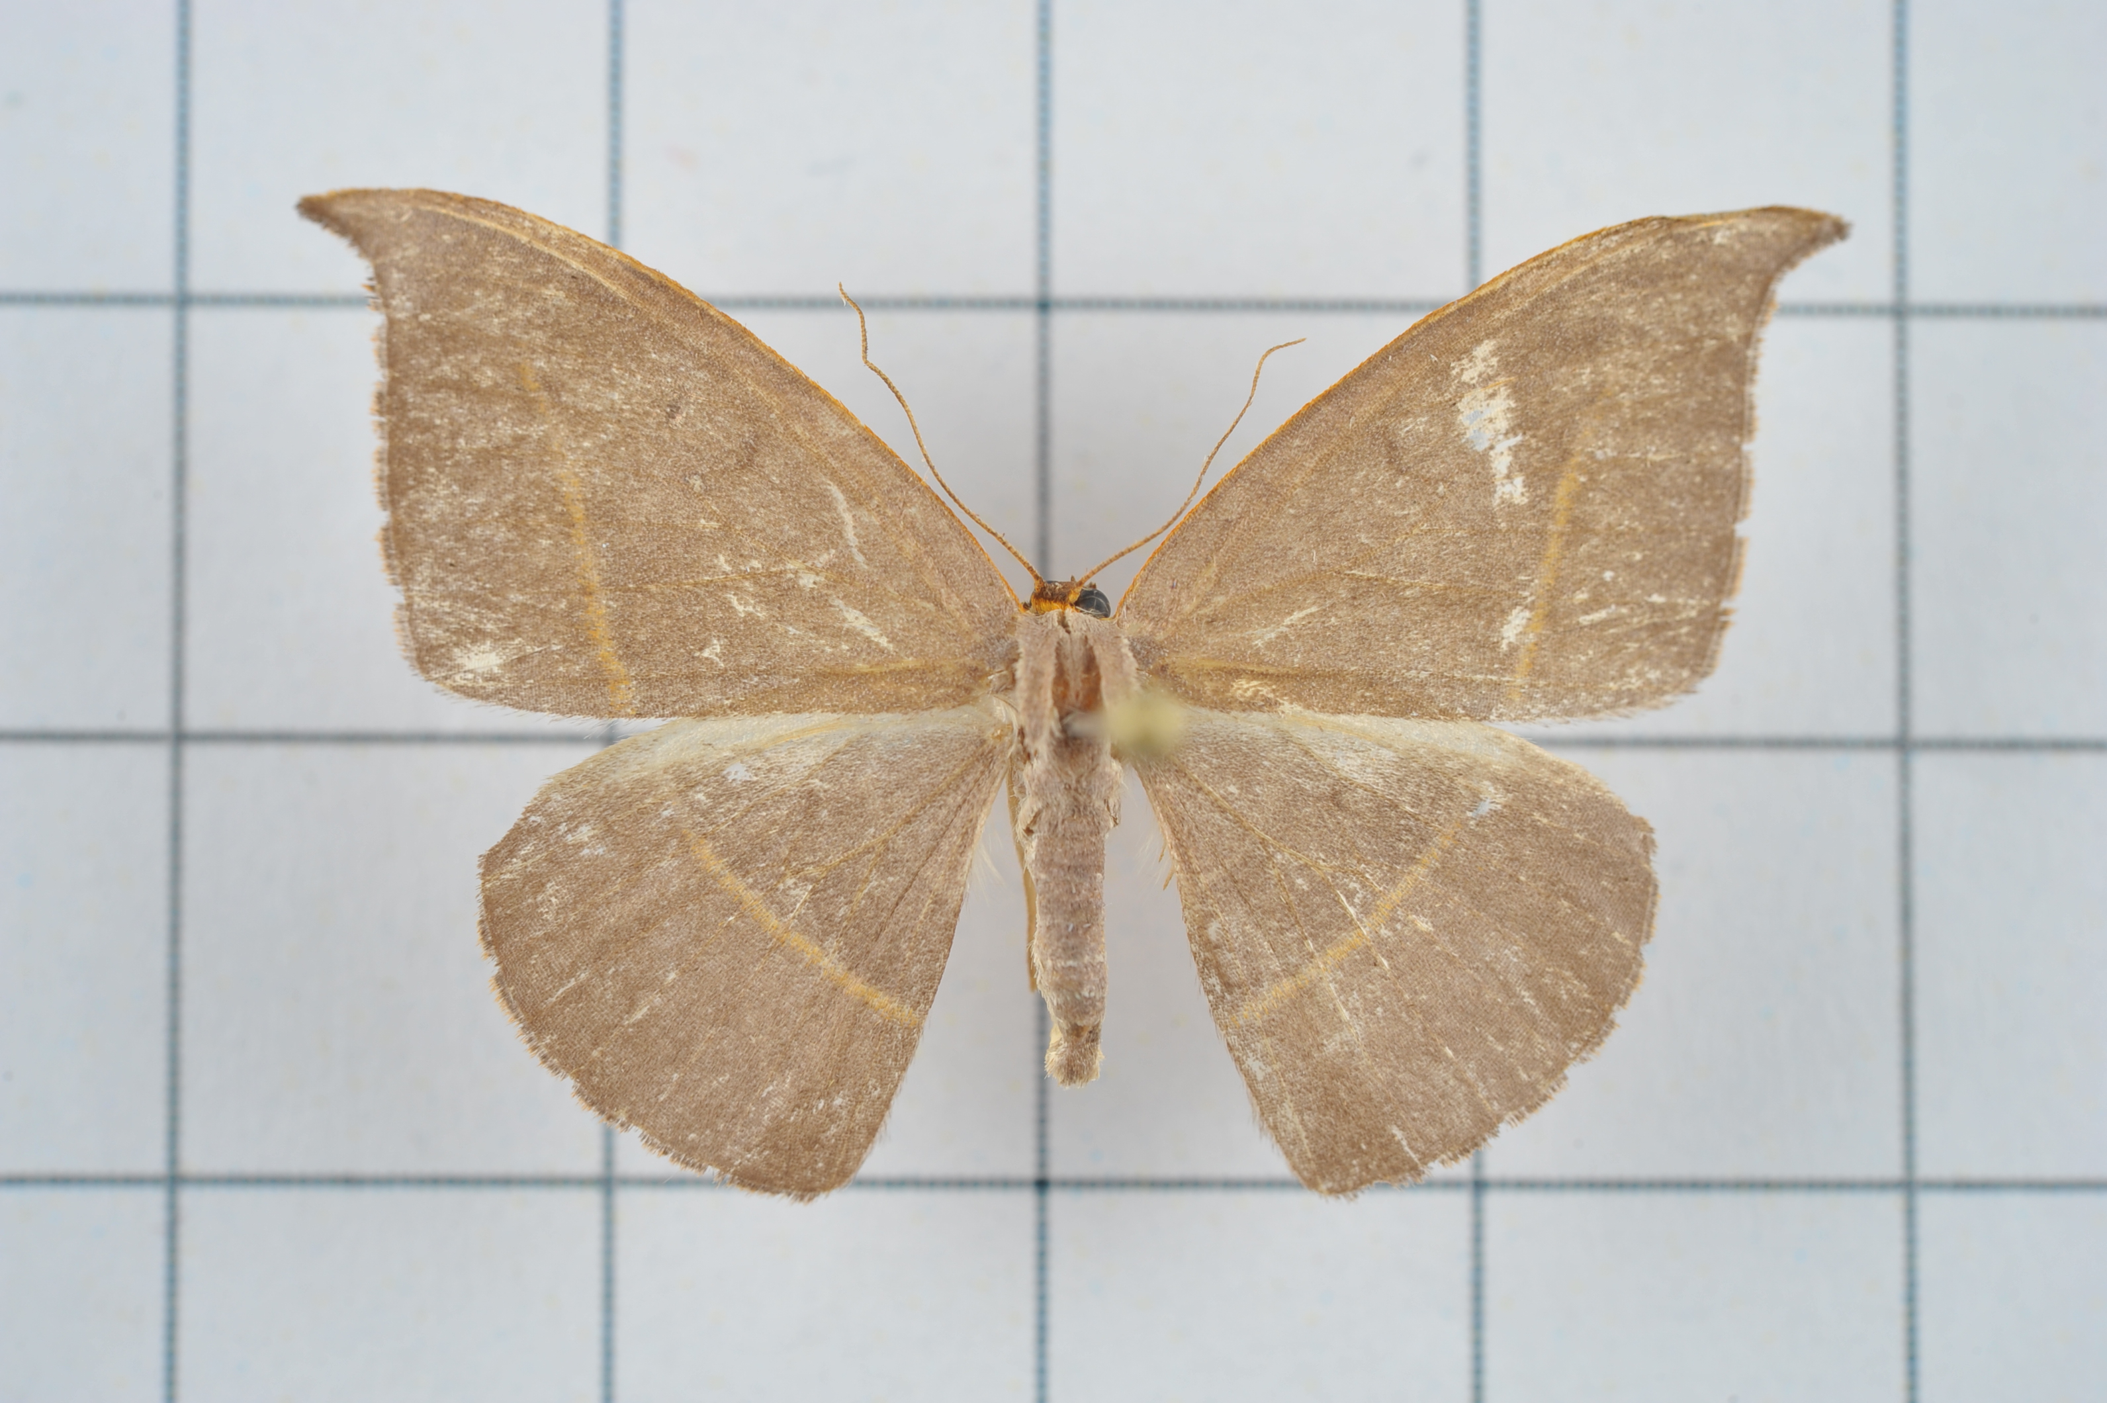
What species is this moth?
Microblepsis violacea
